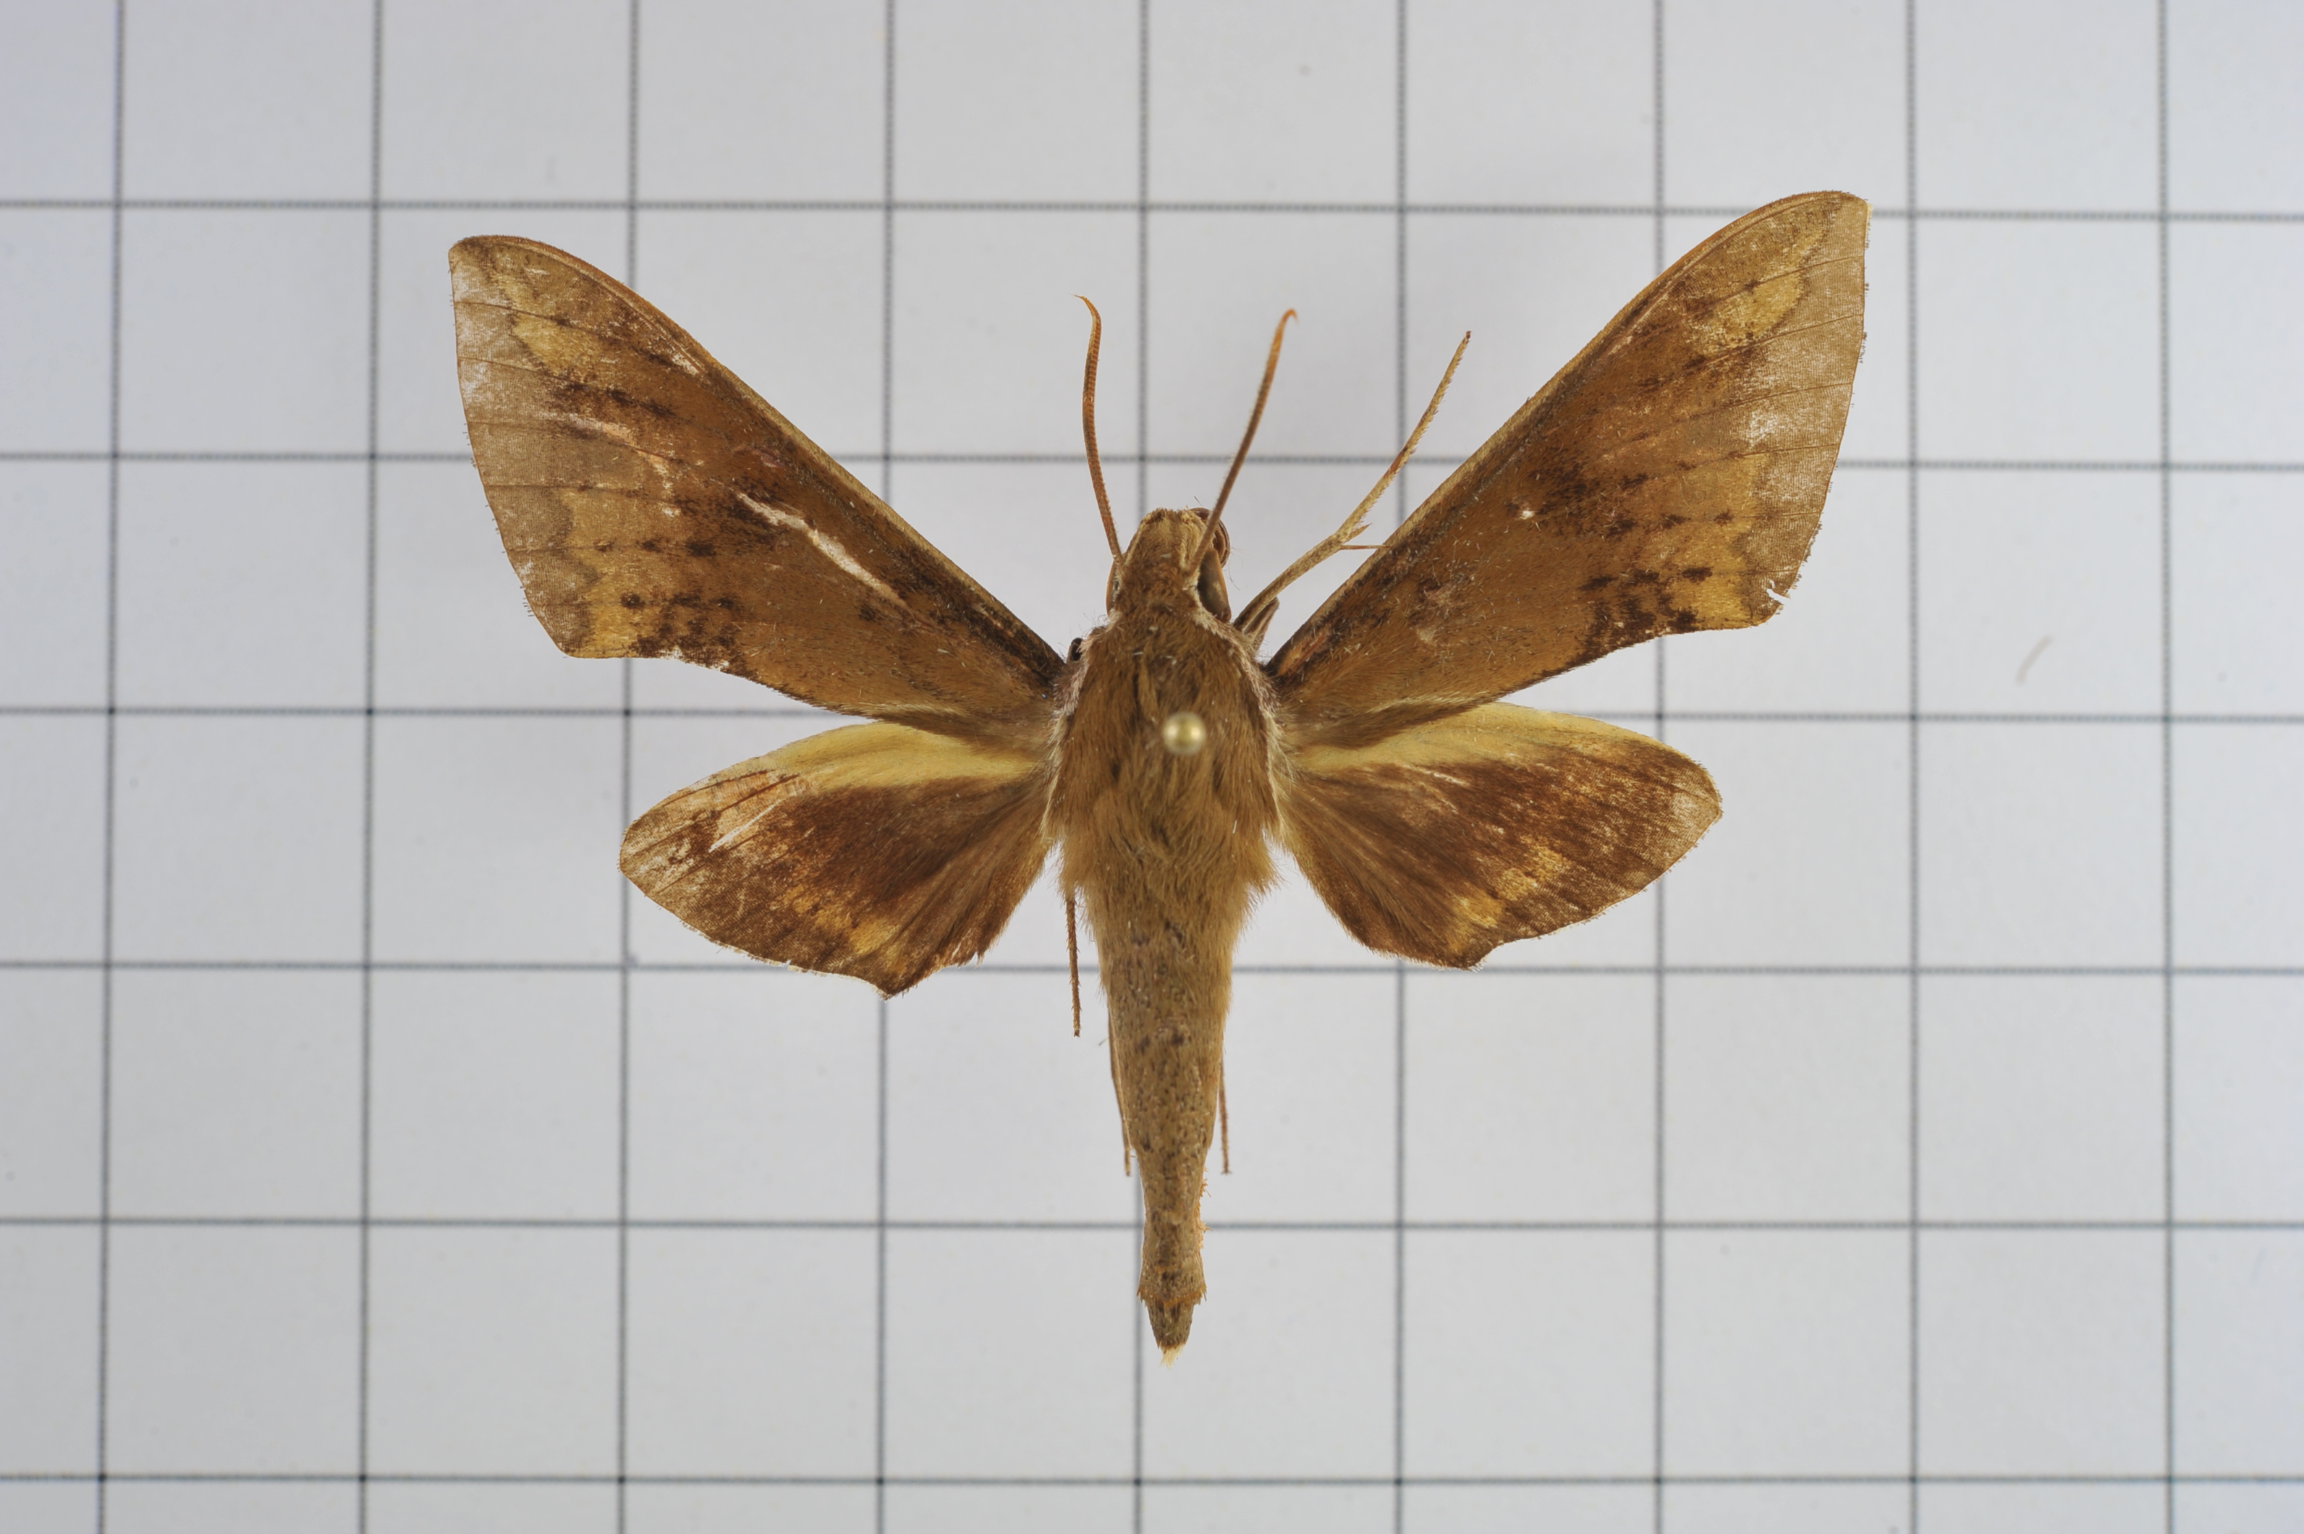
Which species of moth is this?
Rhagastis castor formosana
